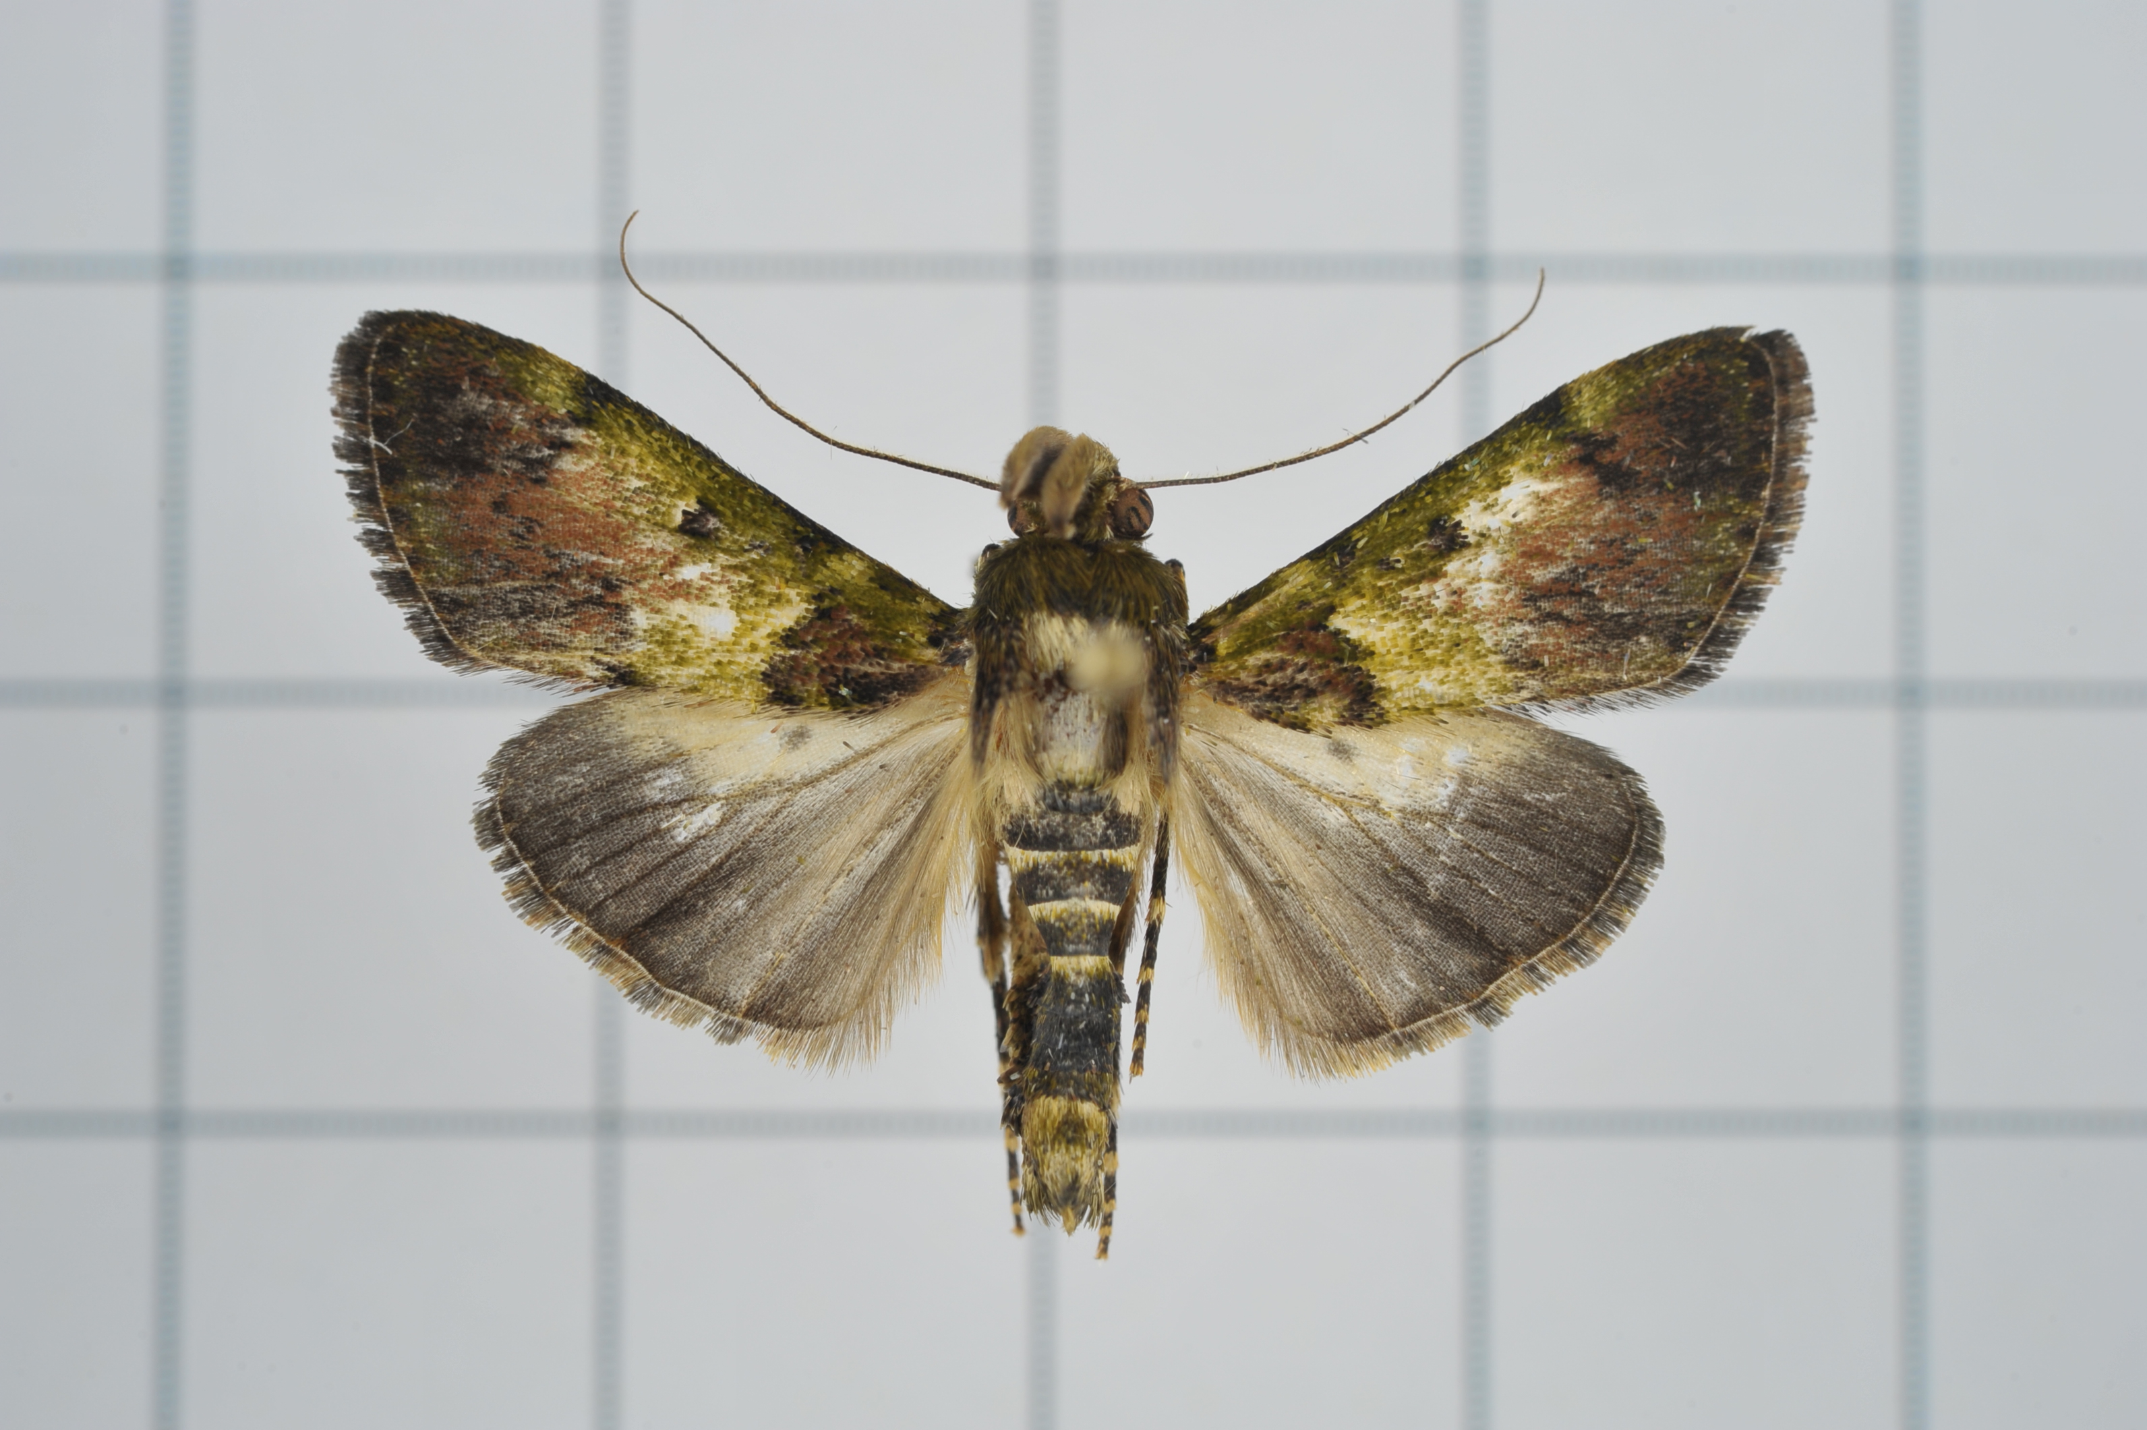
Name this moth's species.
Teliphasa nubilosa
